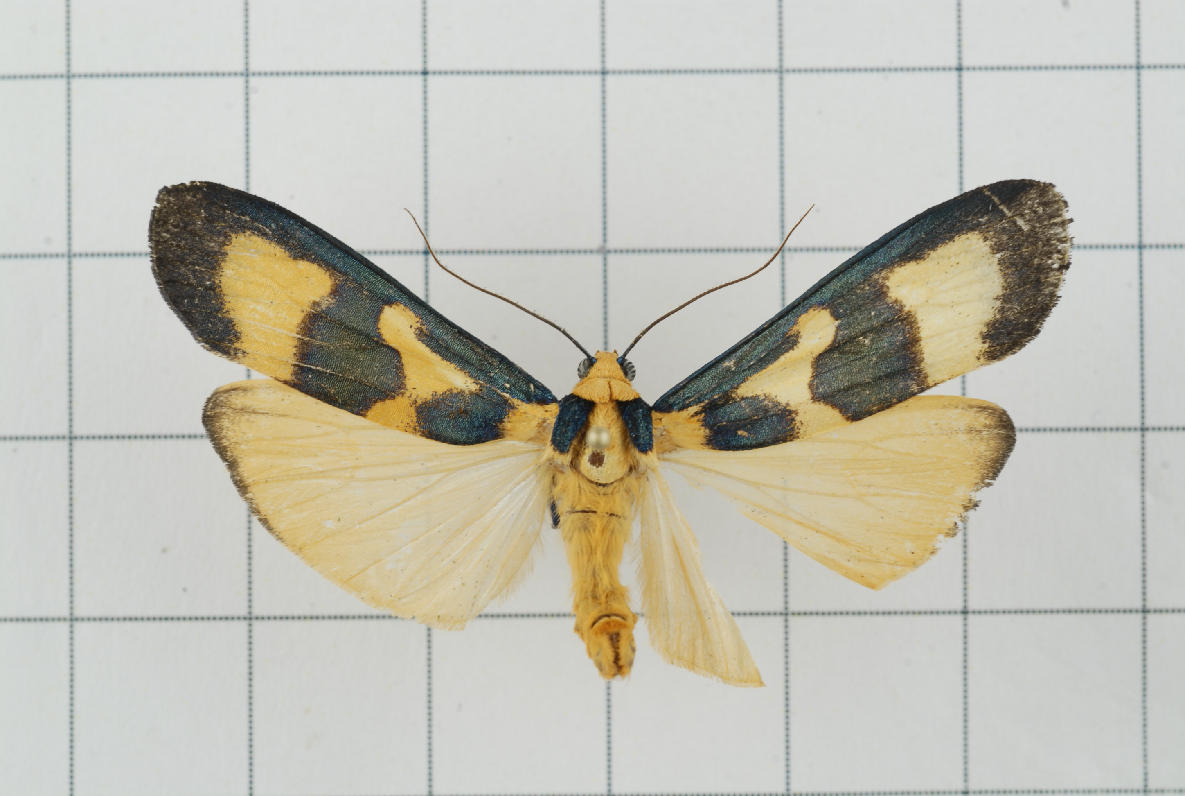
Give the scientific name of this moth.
Chrysaeglia magnifica
